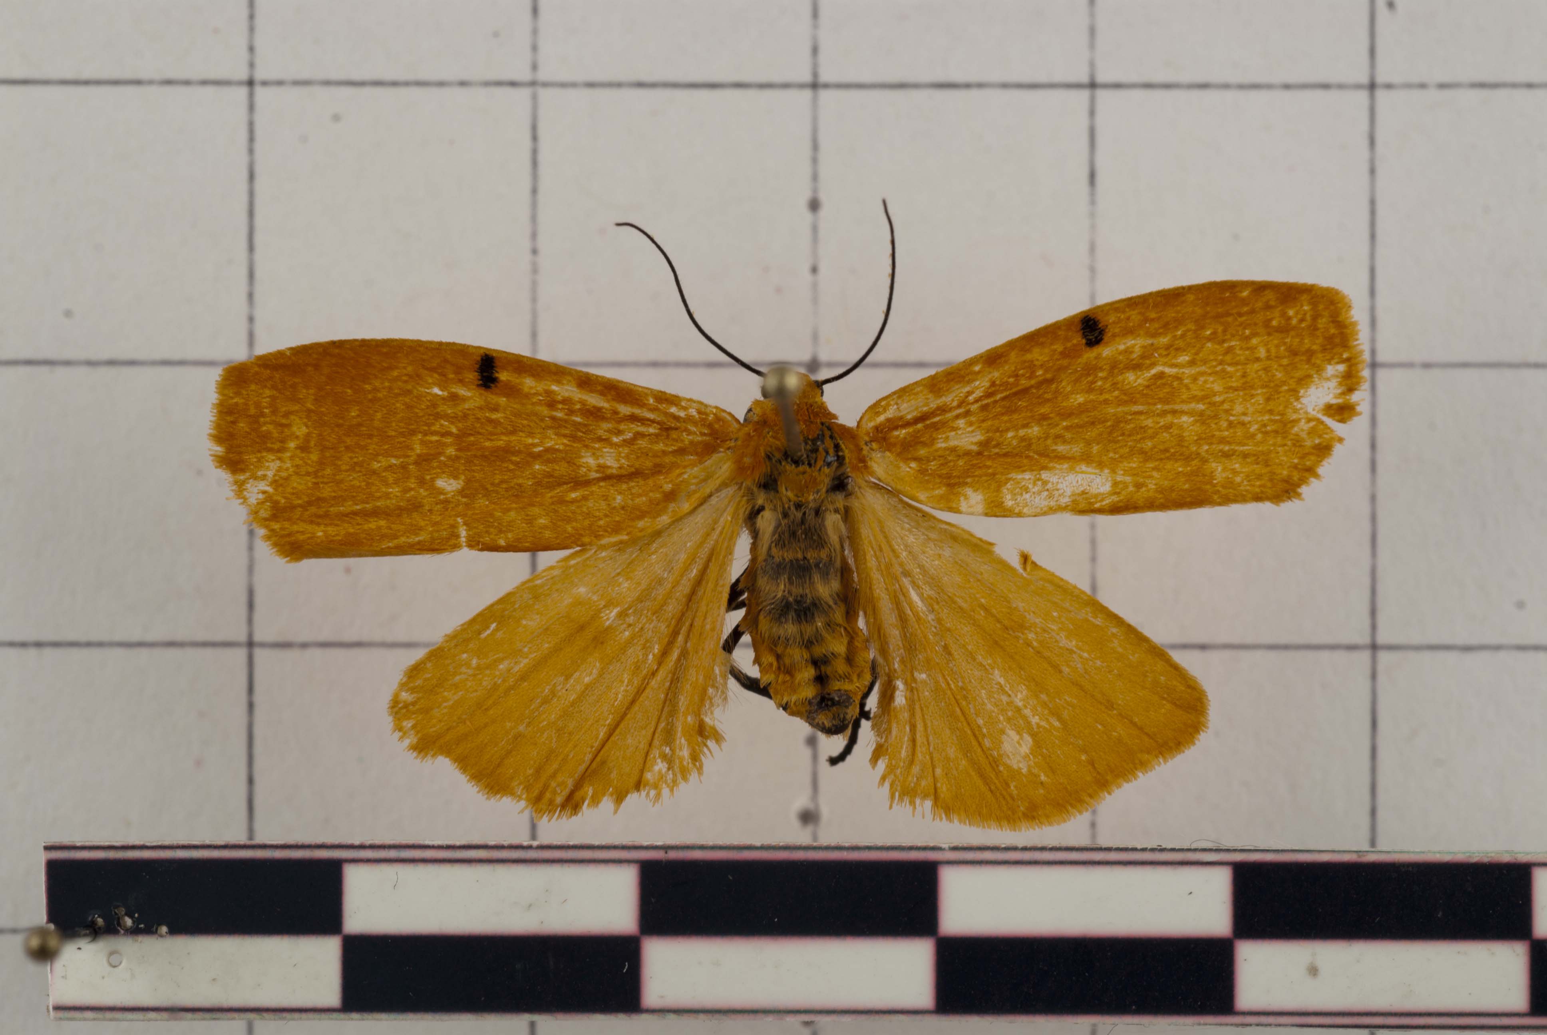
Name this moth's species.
Manulea hokopo
